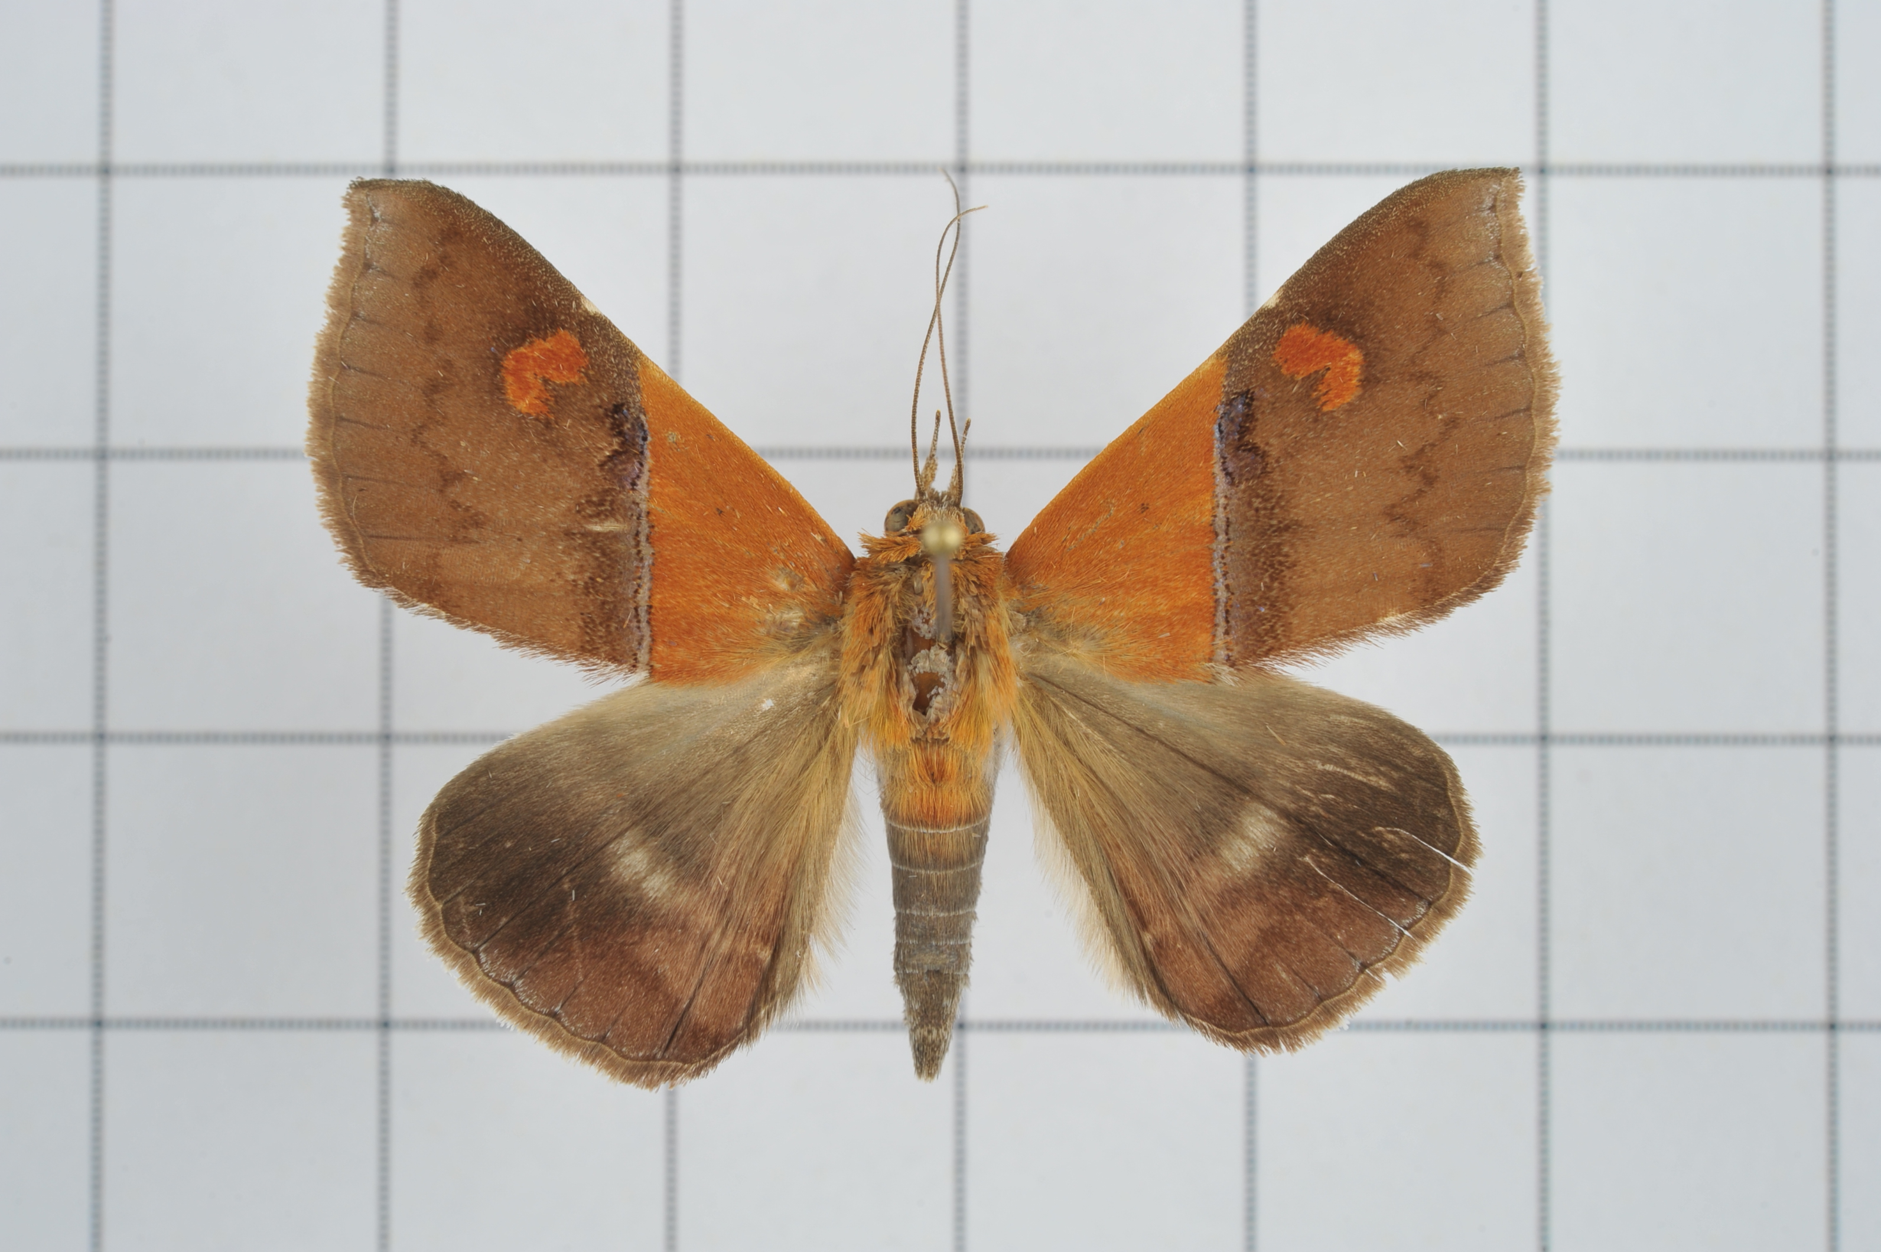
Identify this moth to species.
Sympis rufibasis
